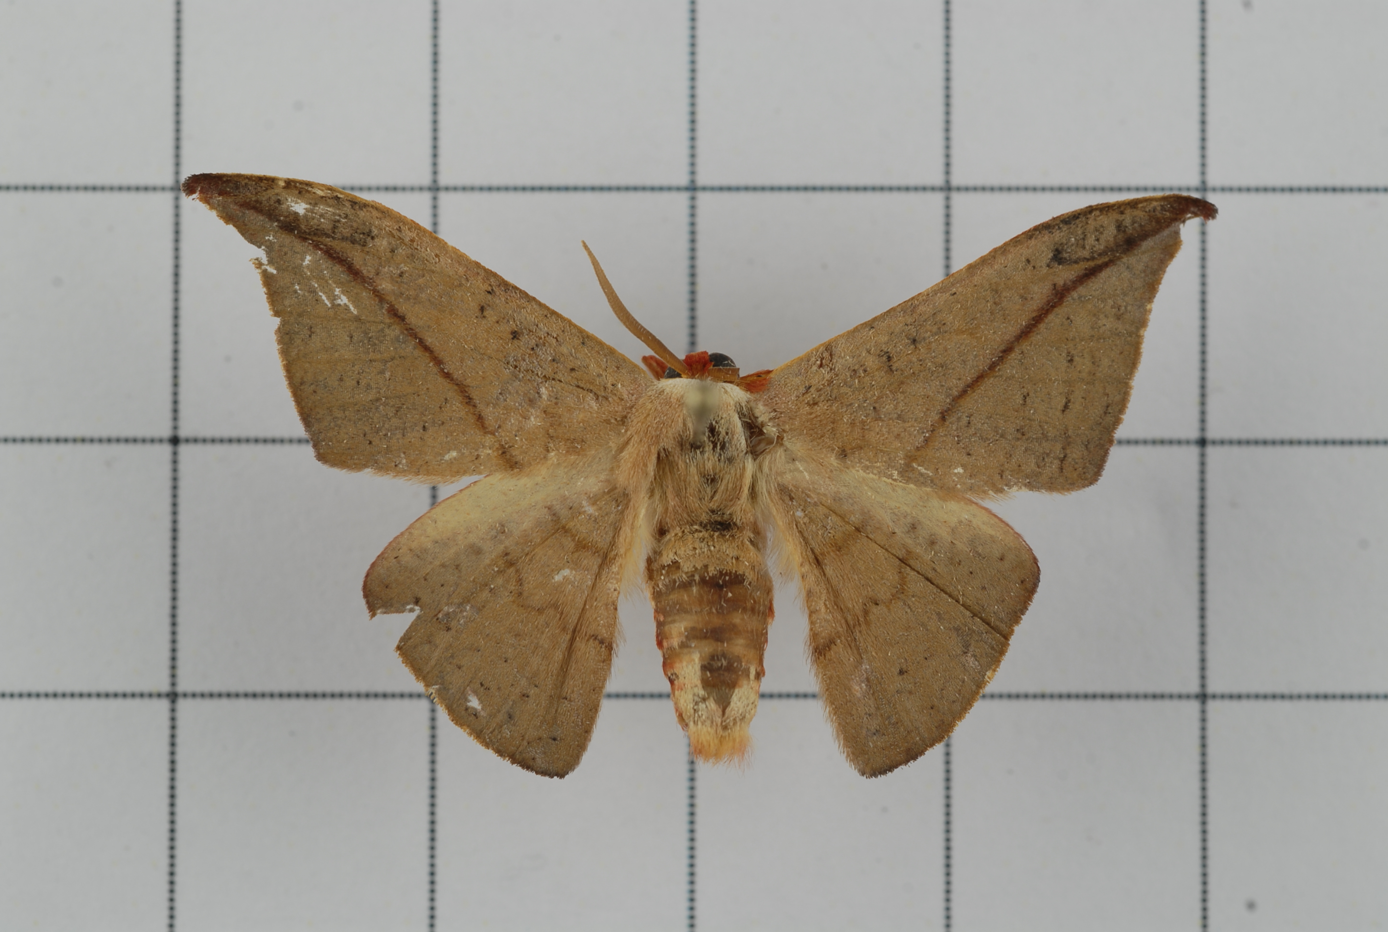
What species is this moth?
Oreta insignis
